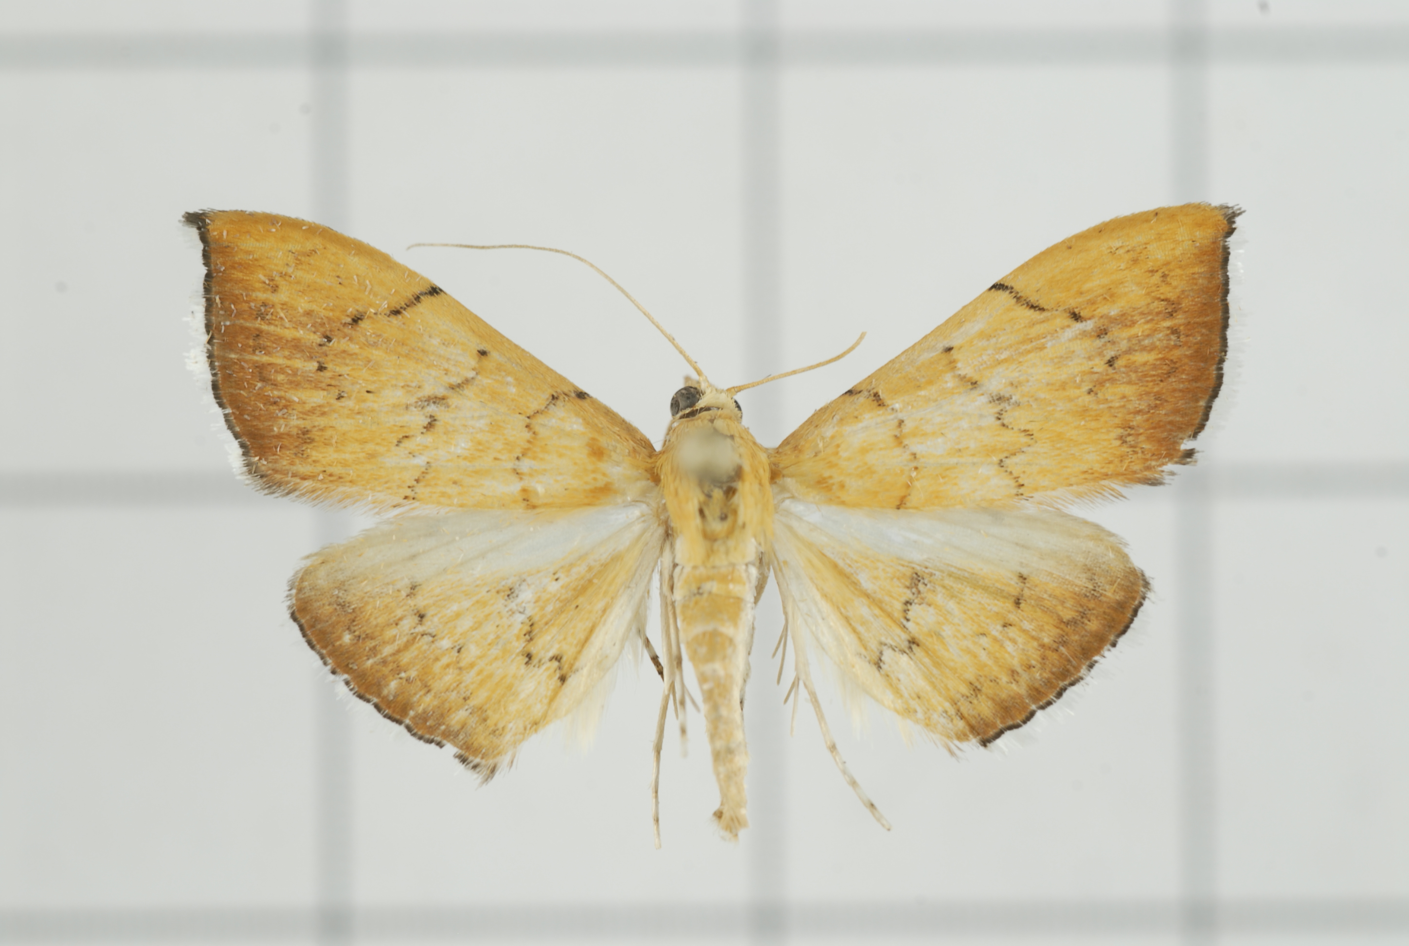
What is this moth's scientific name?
Hyalobathra dialychna
